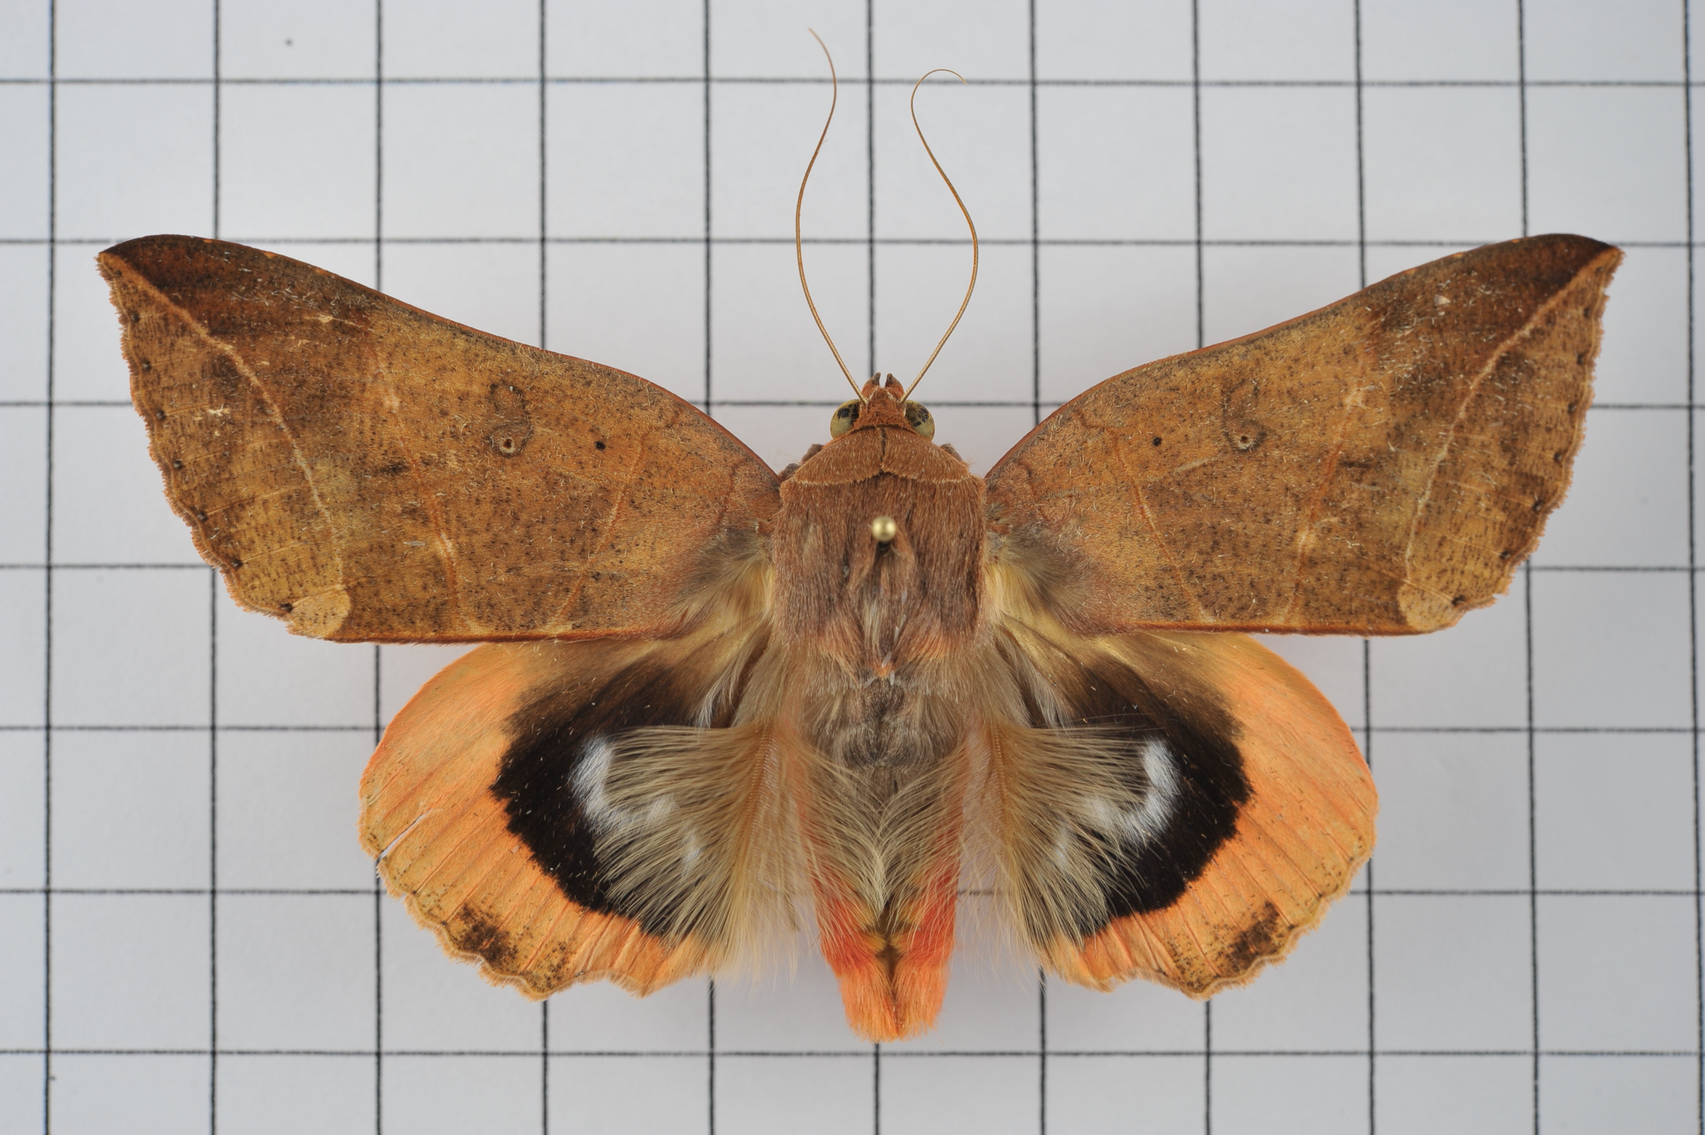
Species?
Thyas juno
